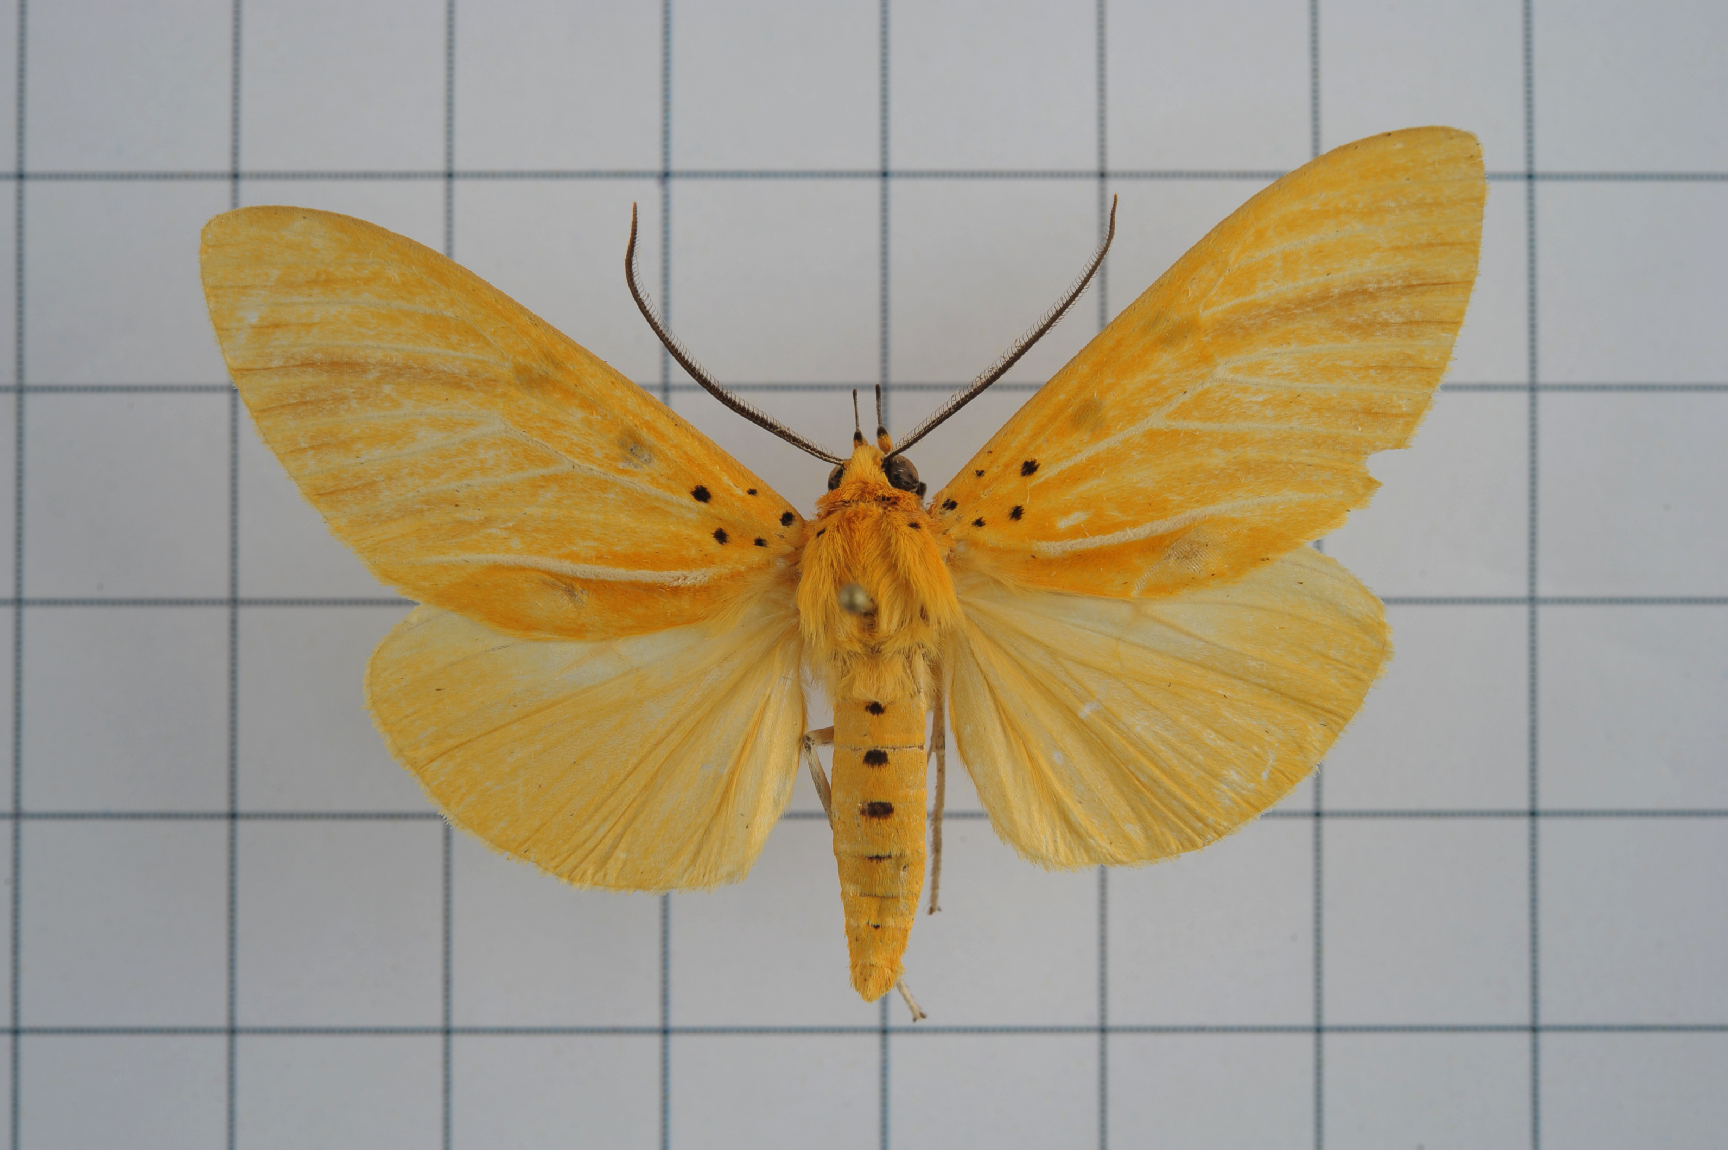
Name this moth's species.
Asota egens confinis
